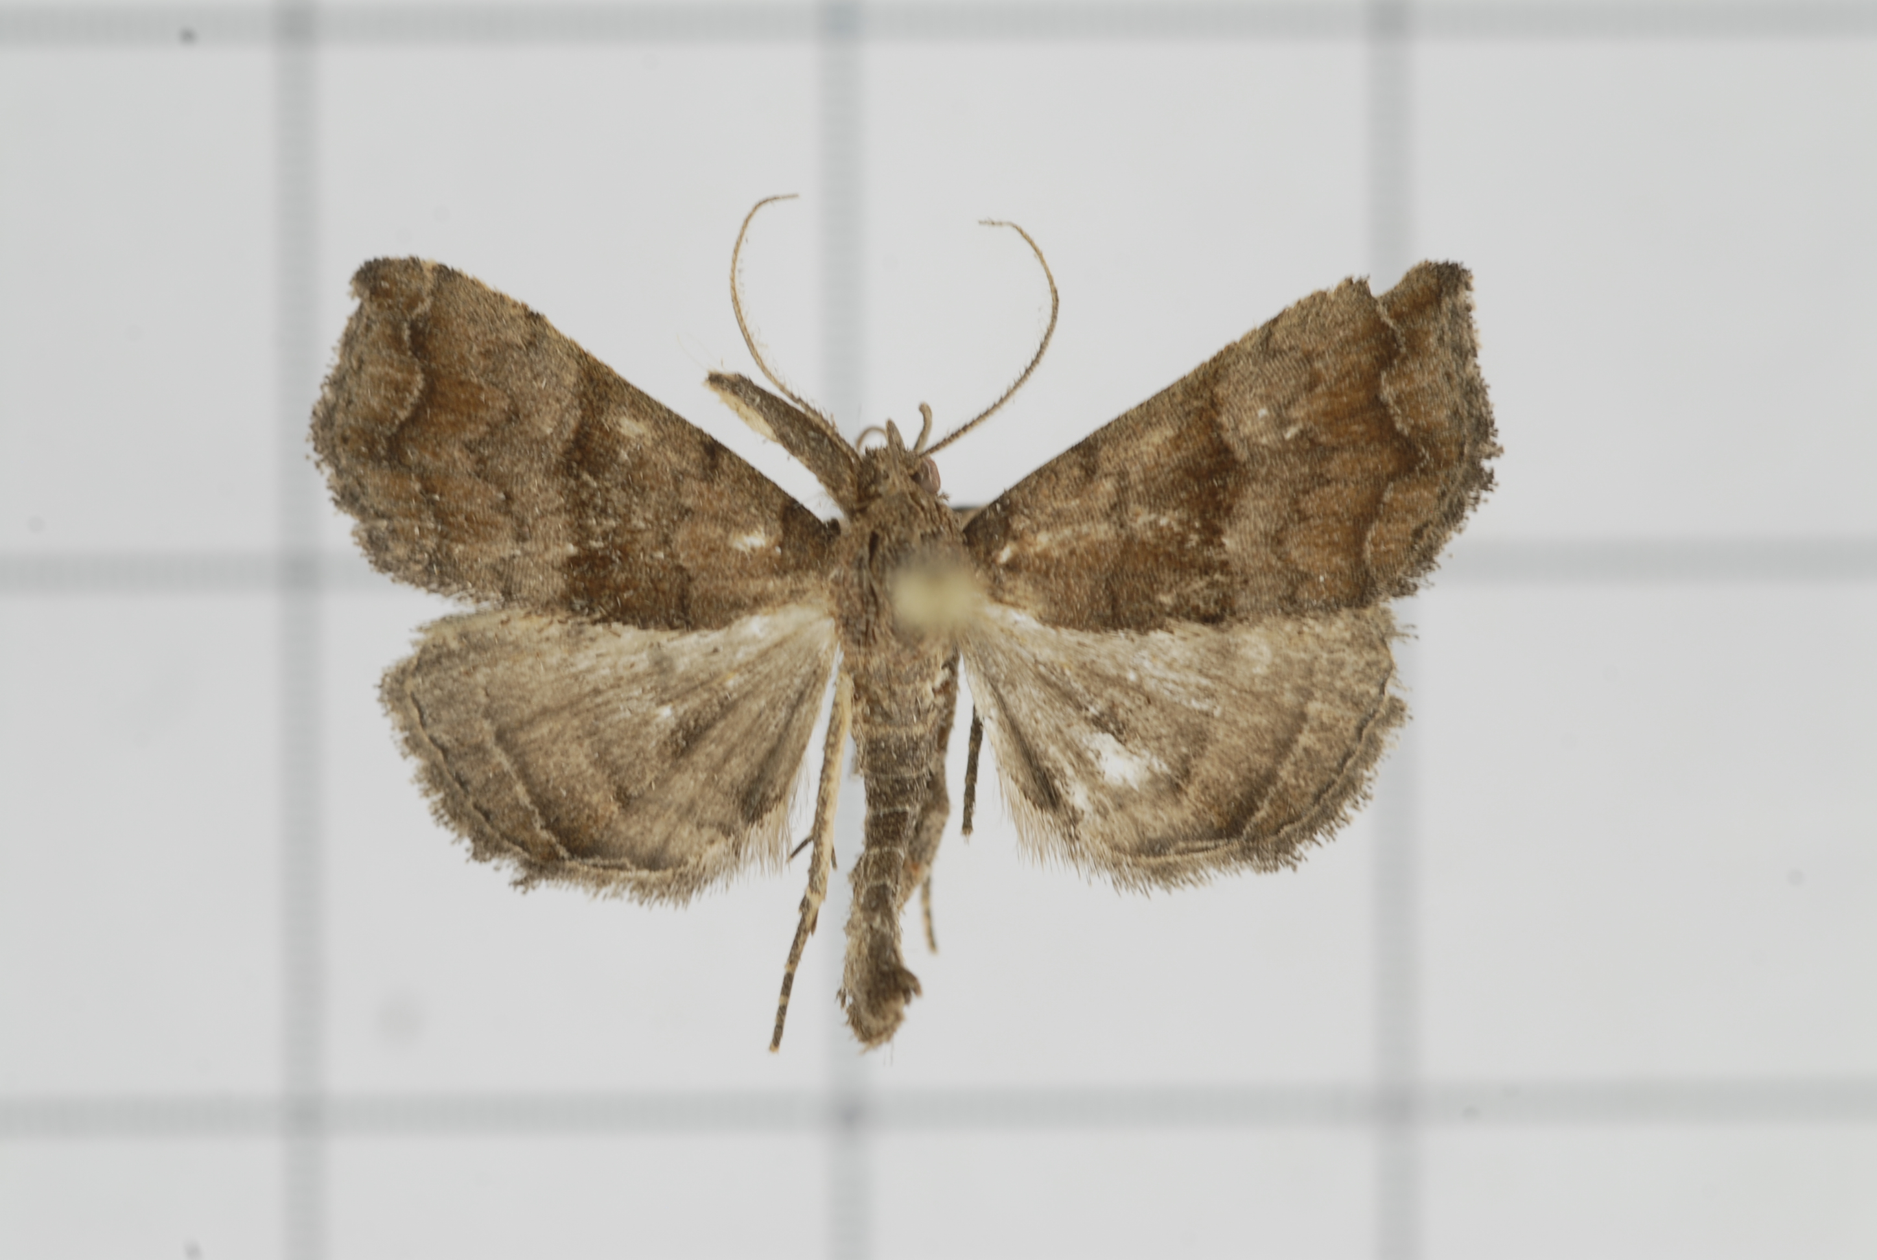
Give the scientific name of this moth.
Hipoepa fractalis
